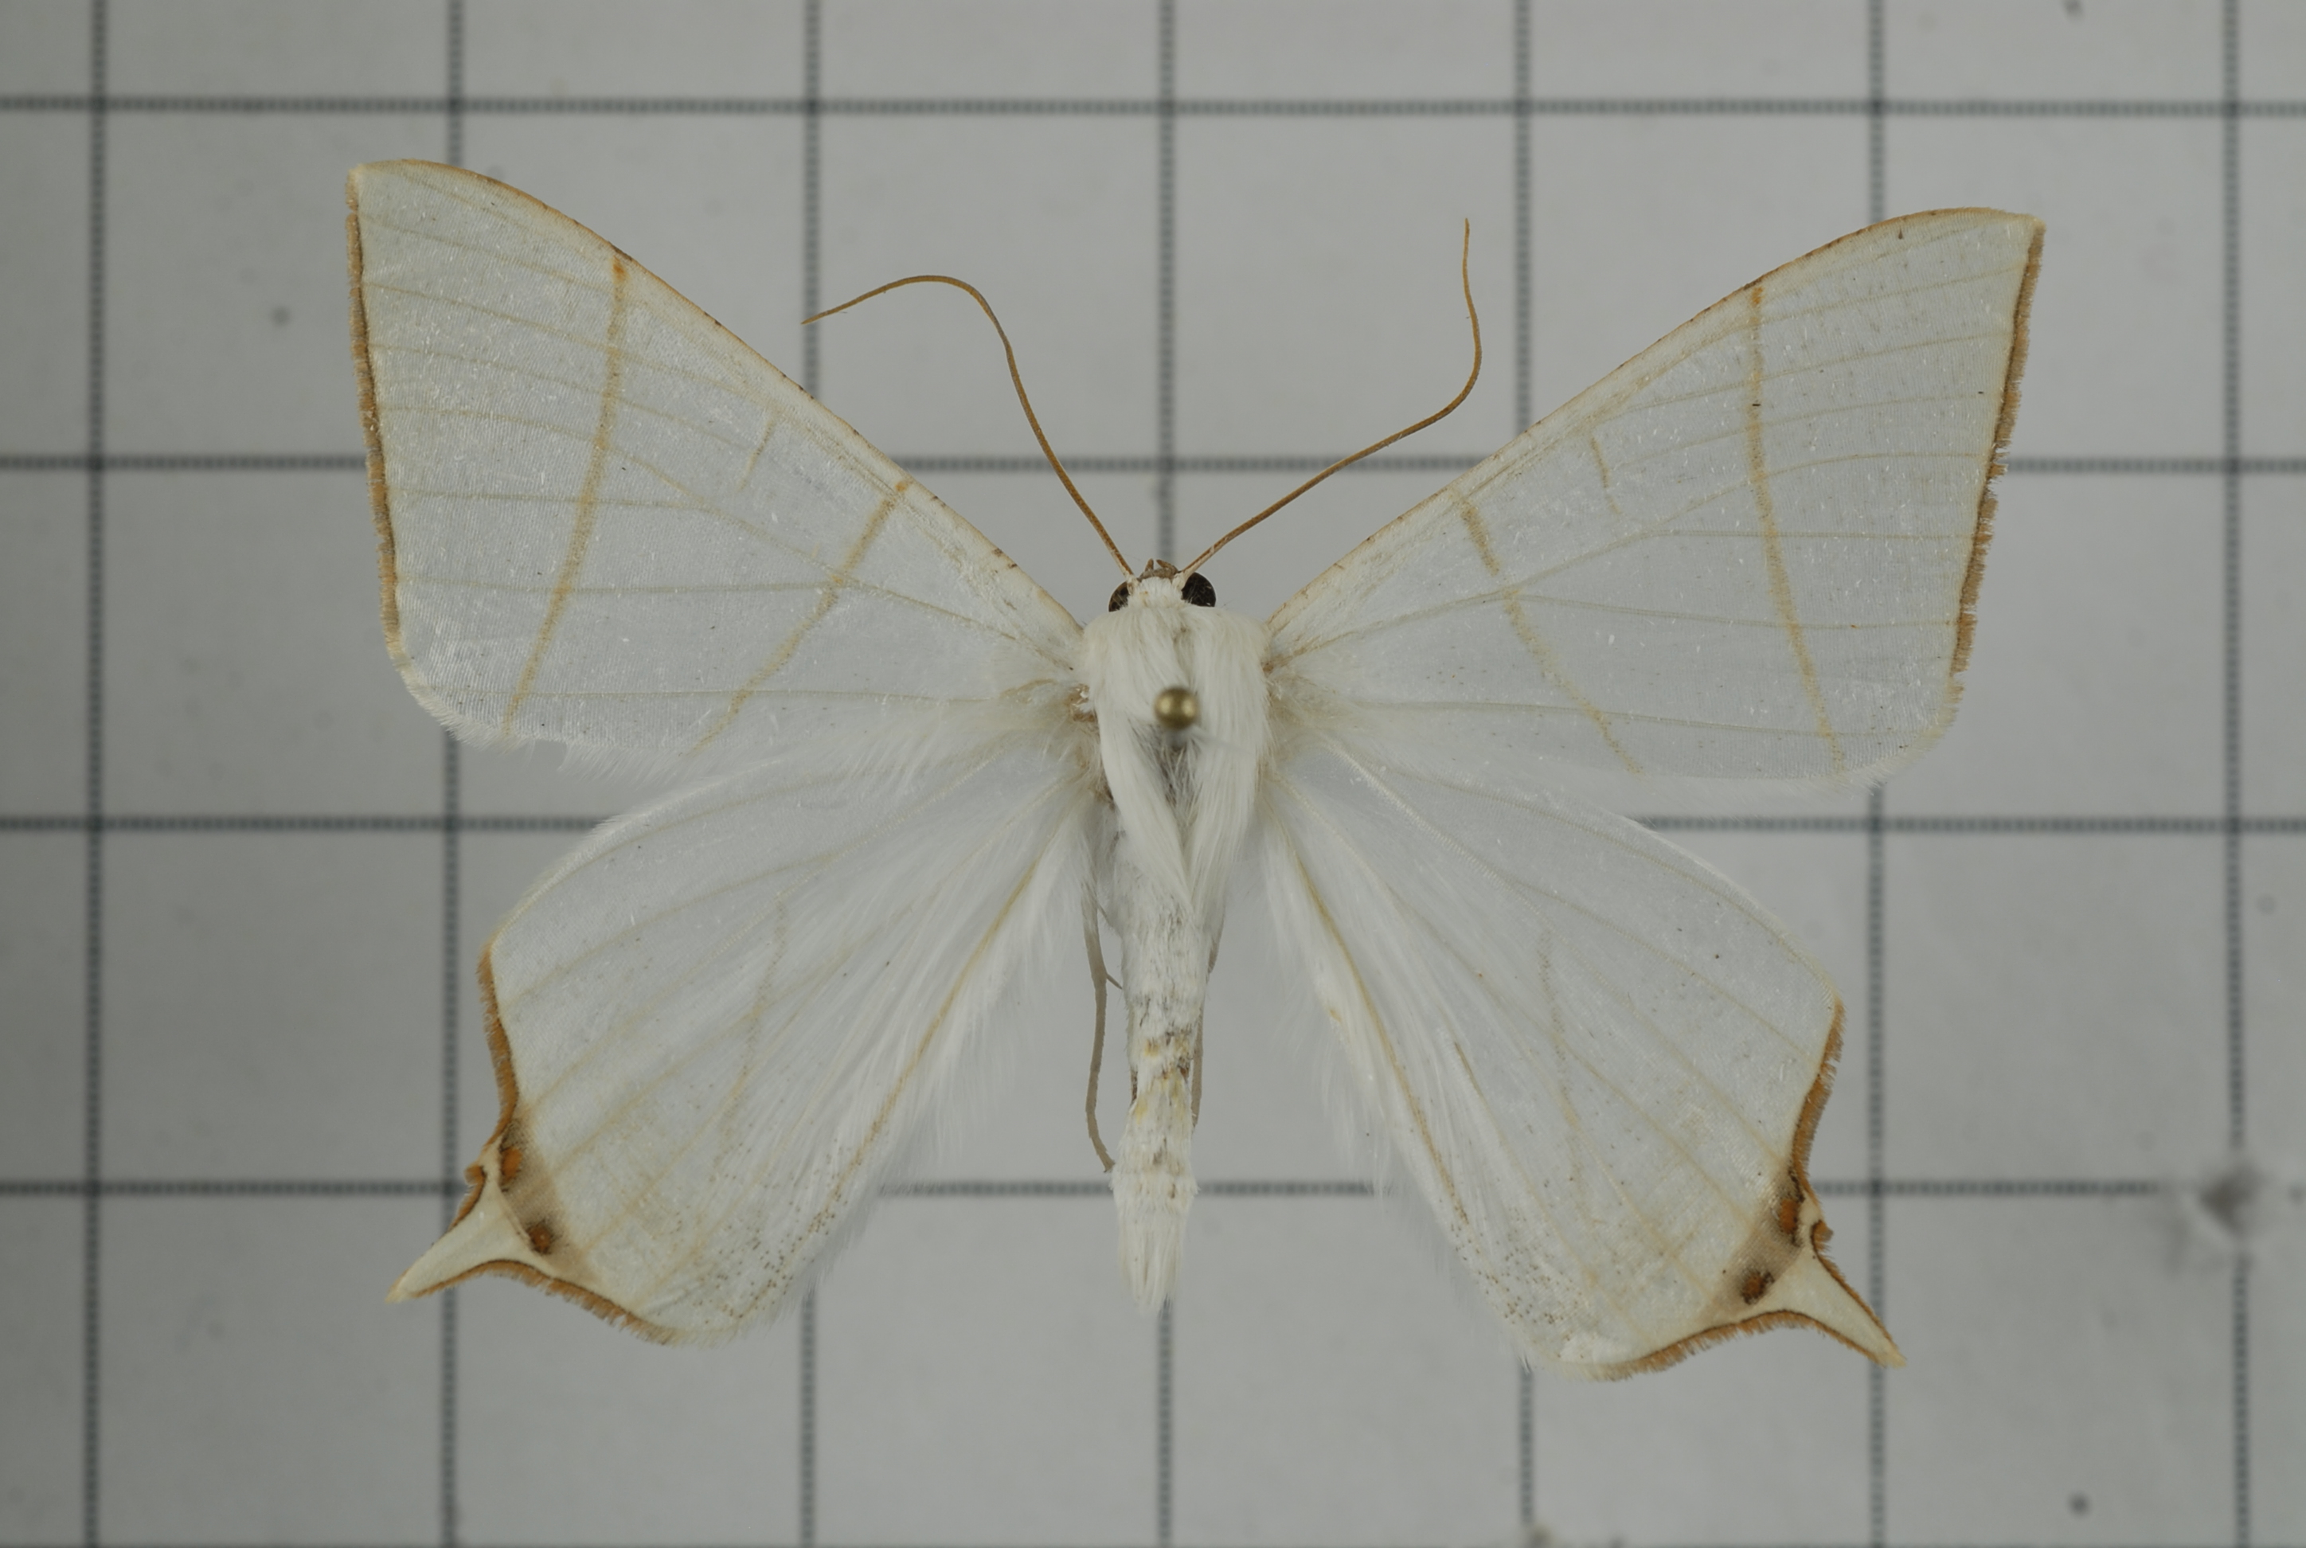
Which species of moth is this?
Ourapteryx changi
